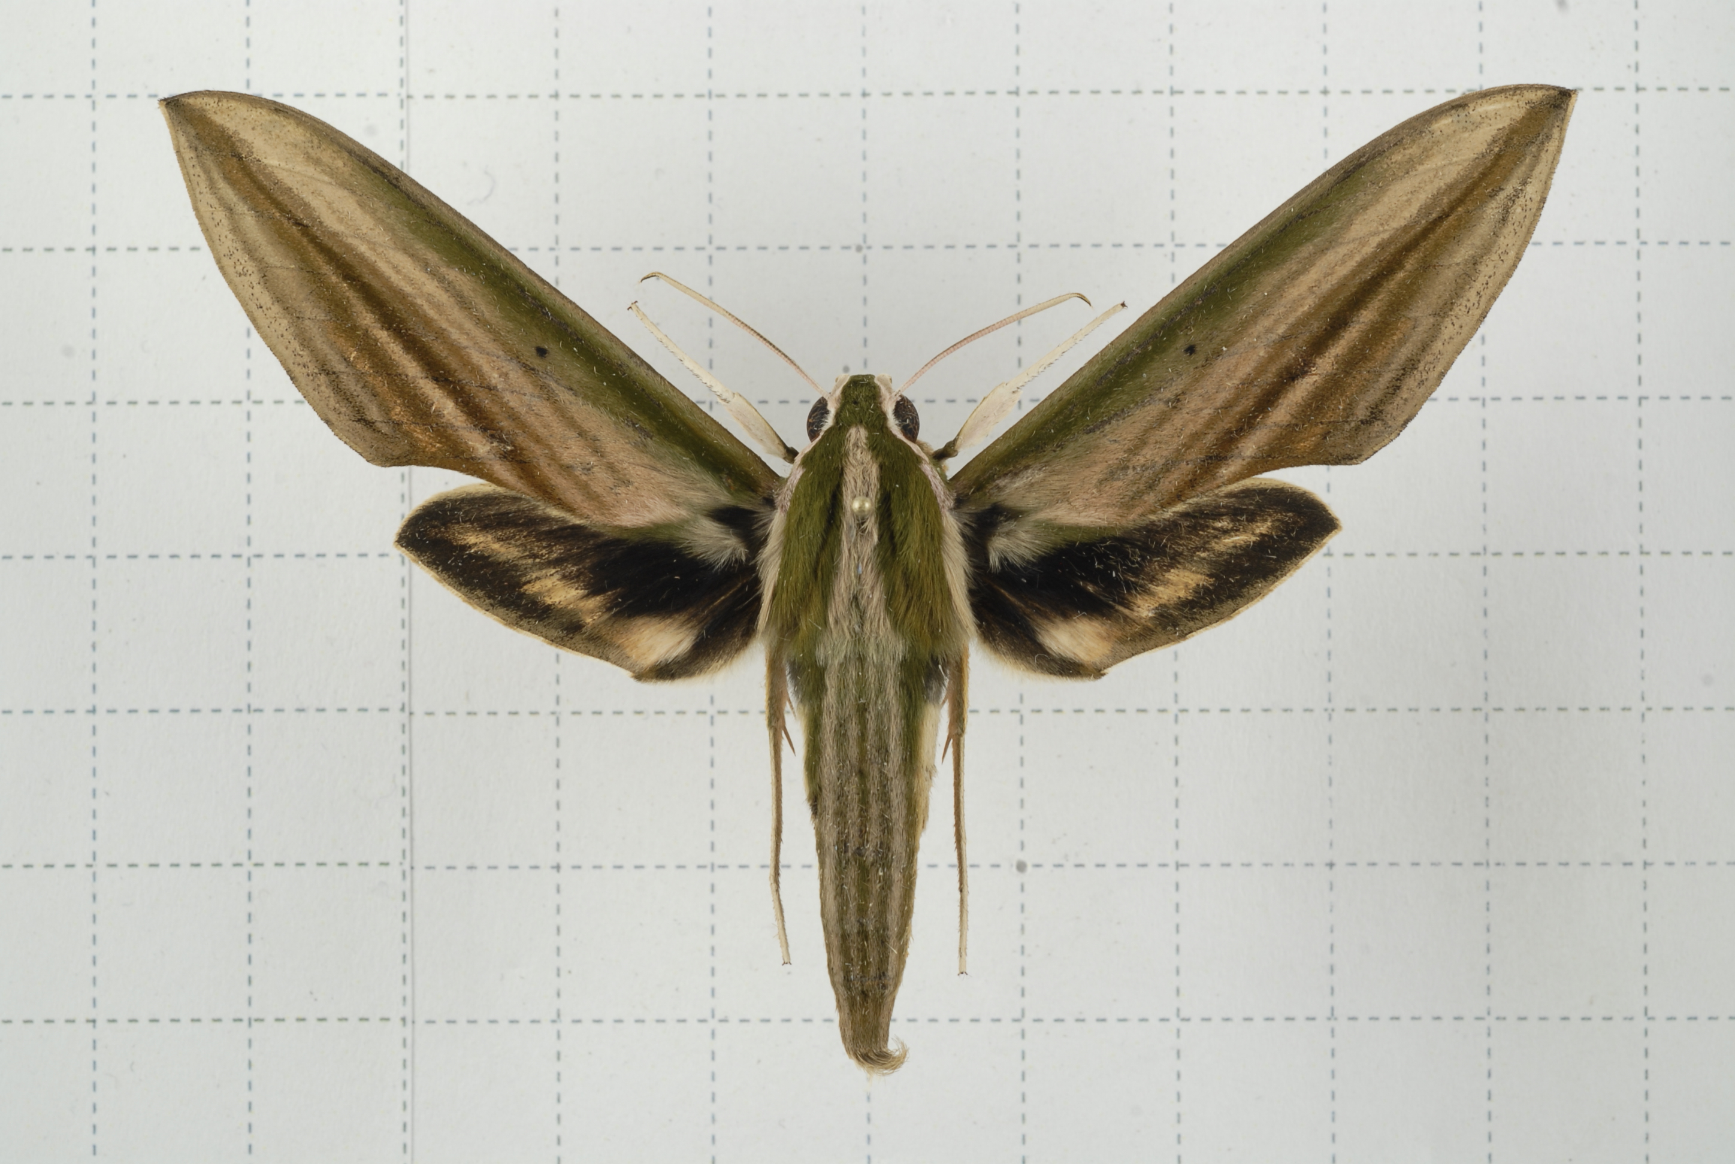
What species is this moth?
Cechetra lineosa
